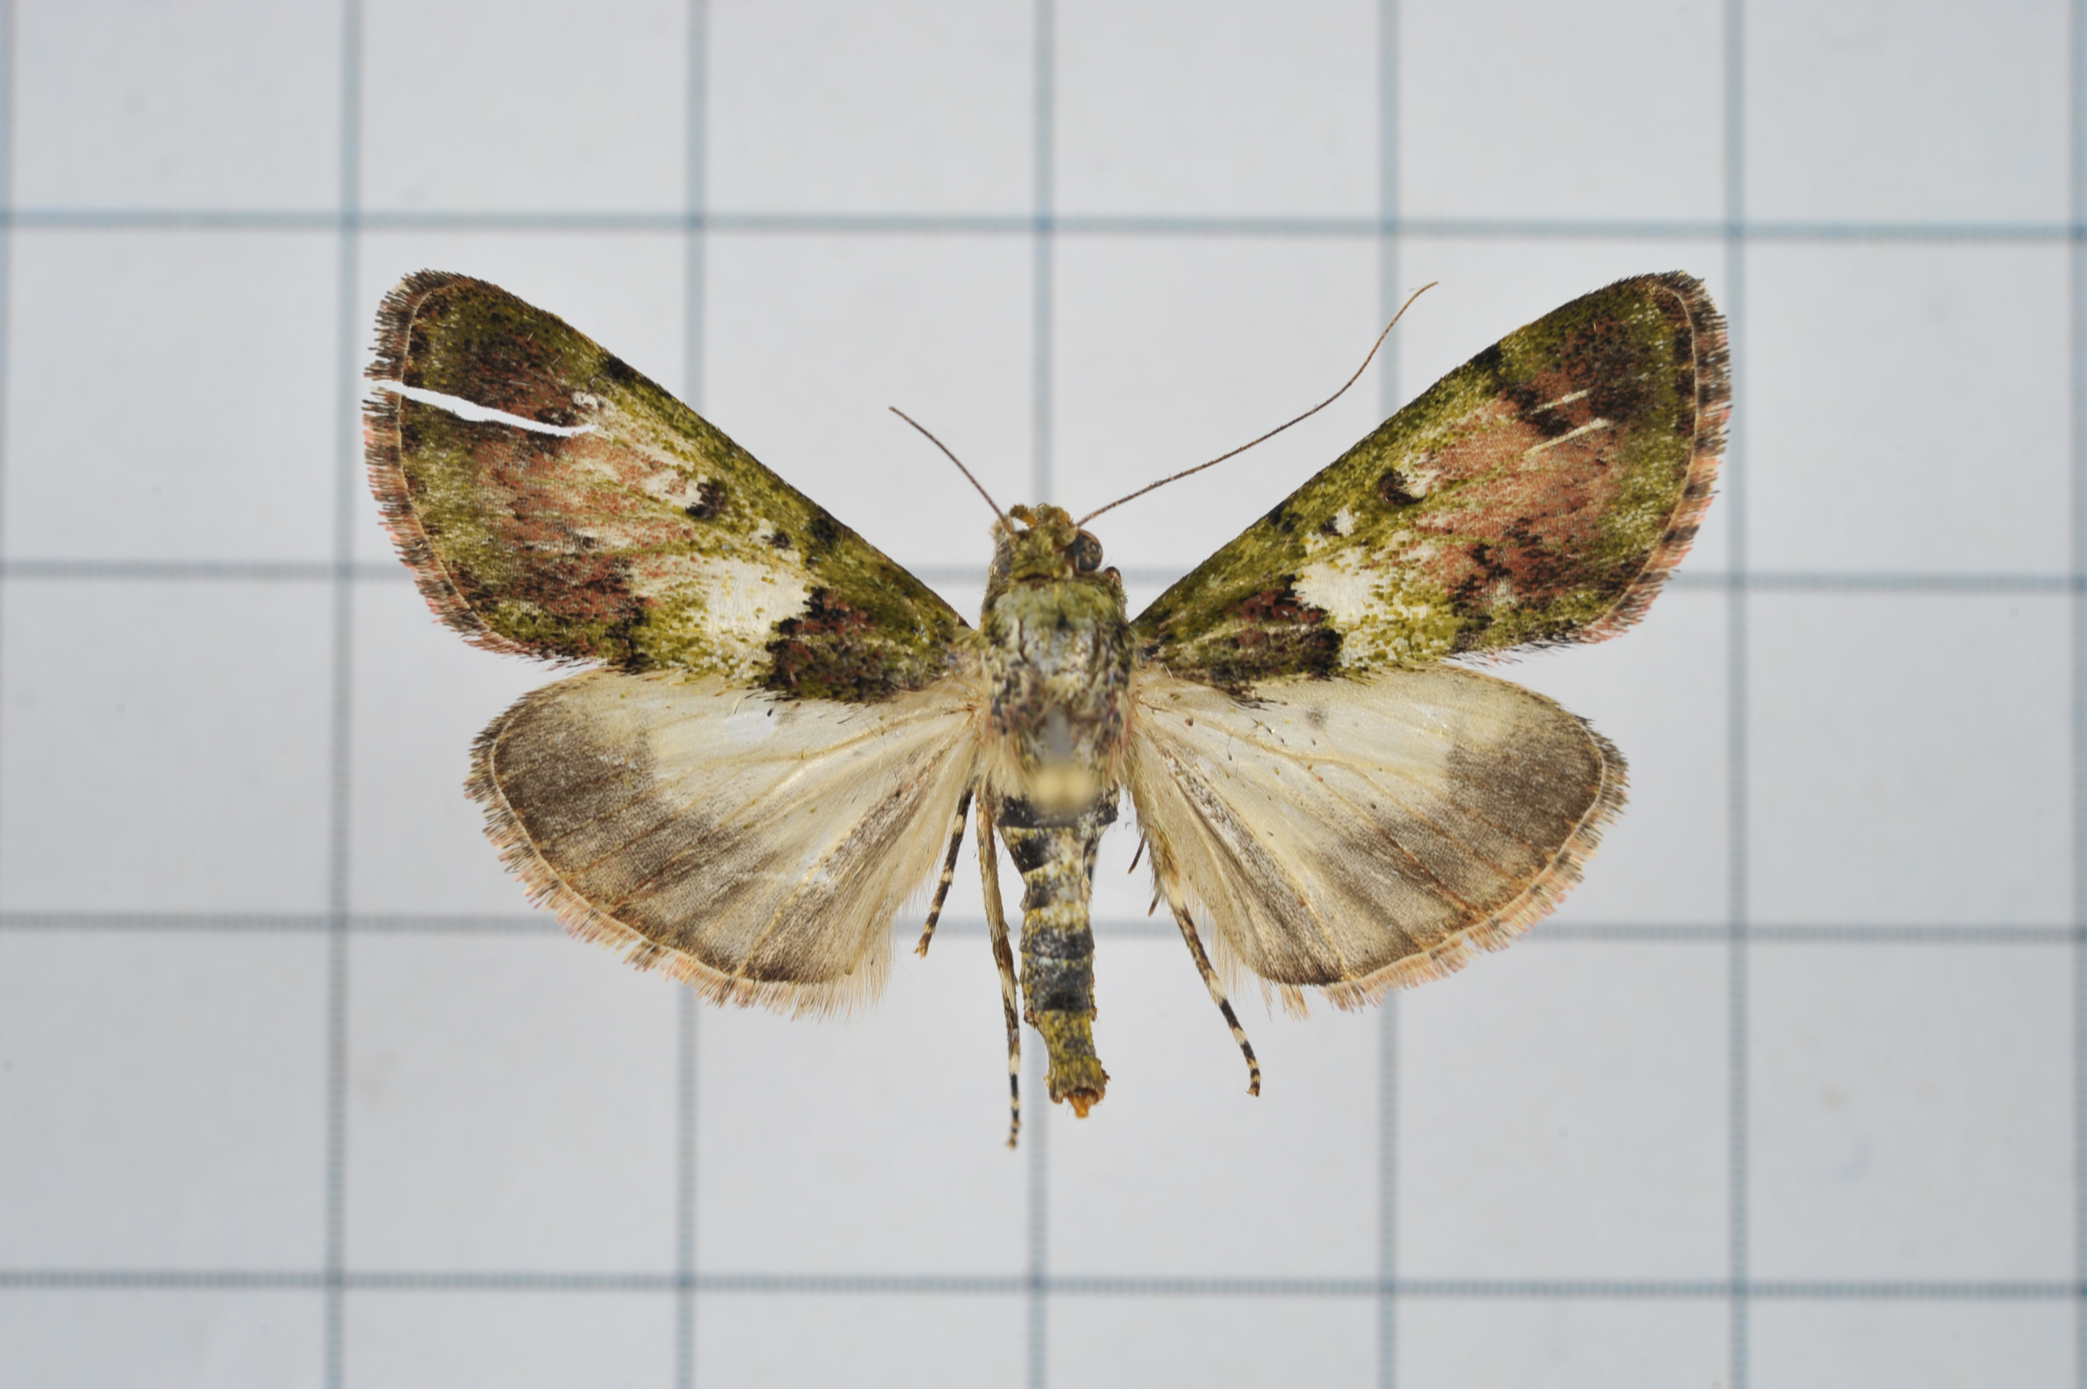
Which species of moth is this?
Teliphasa nubilosa
